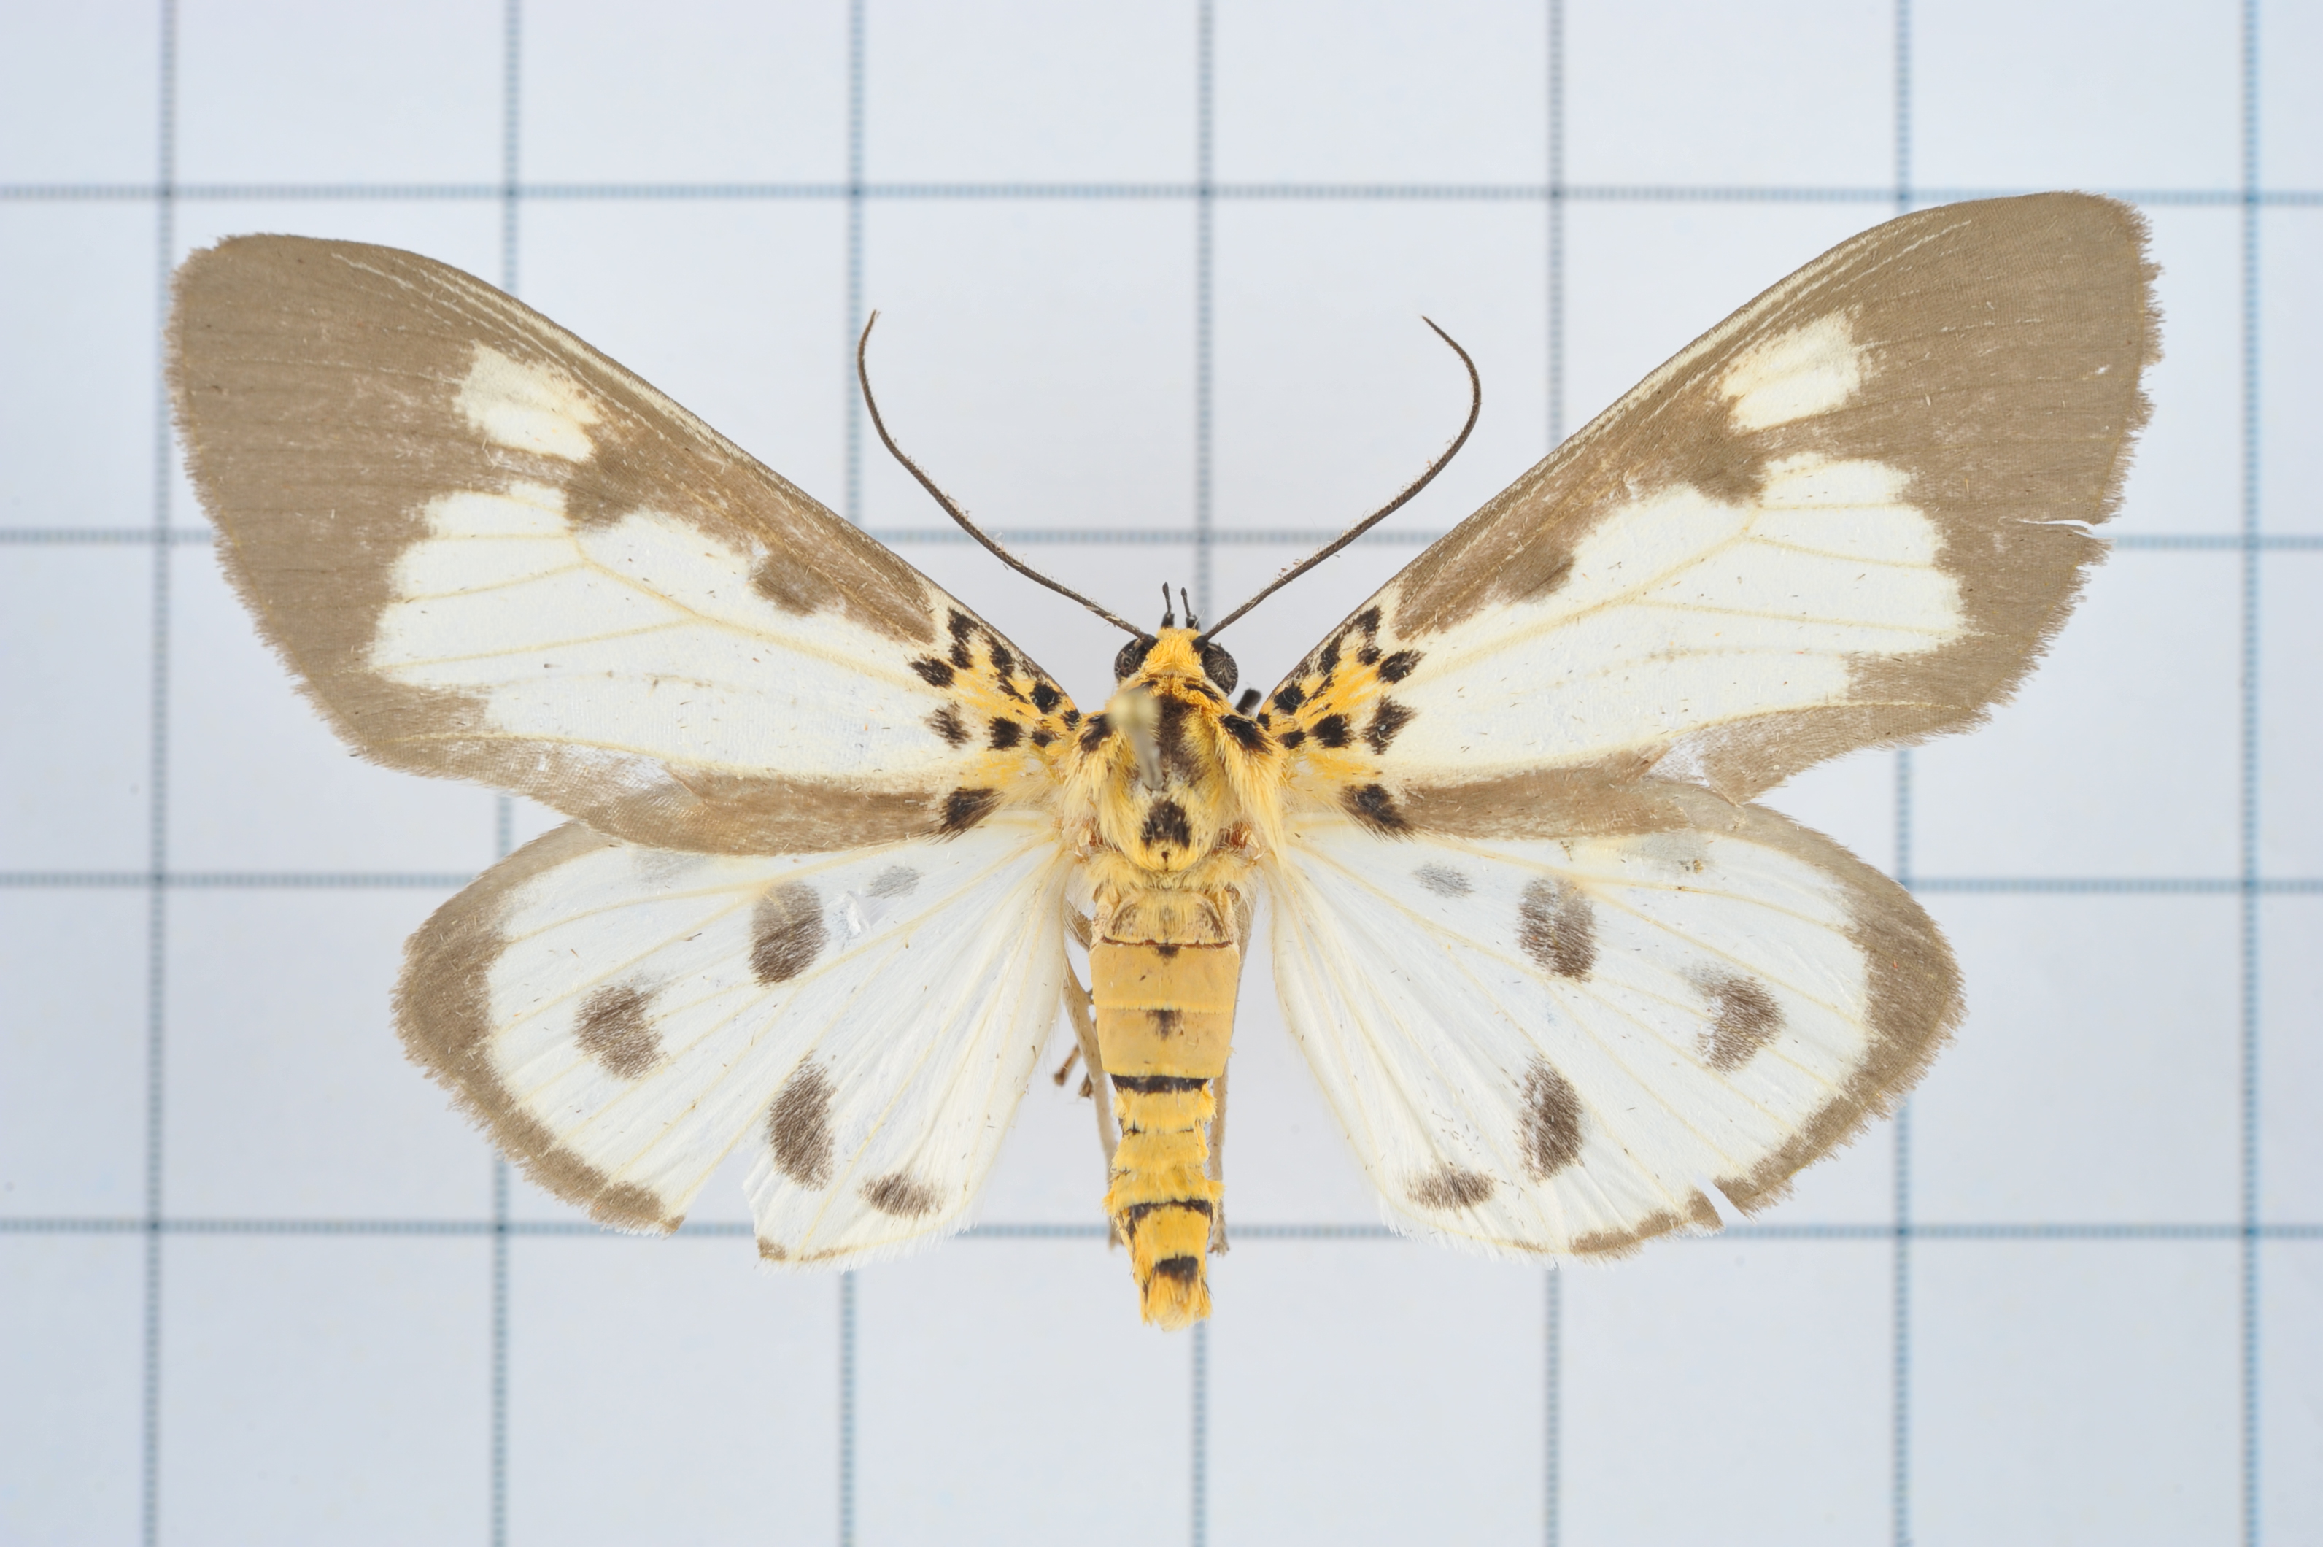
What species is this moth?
Asota plana lacteata
